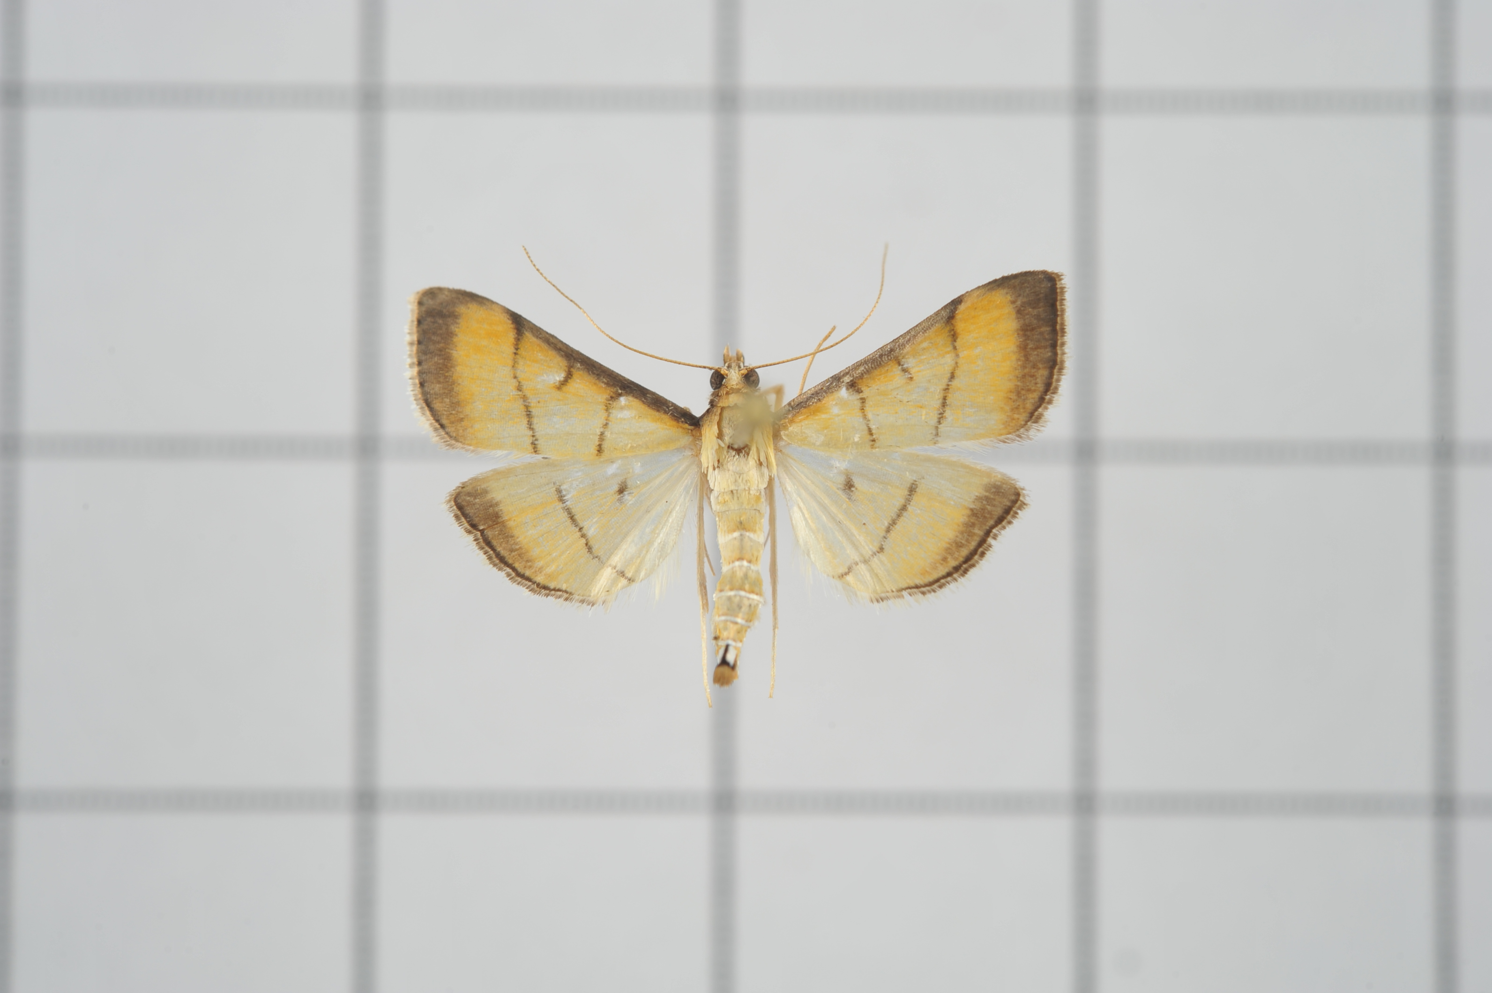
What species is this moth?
Cnaphalocrocis medinalis
